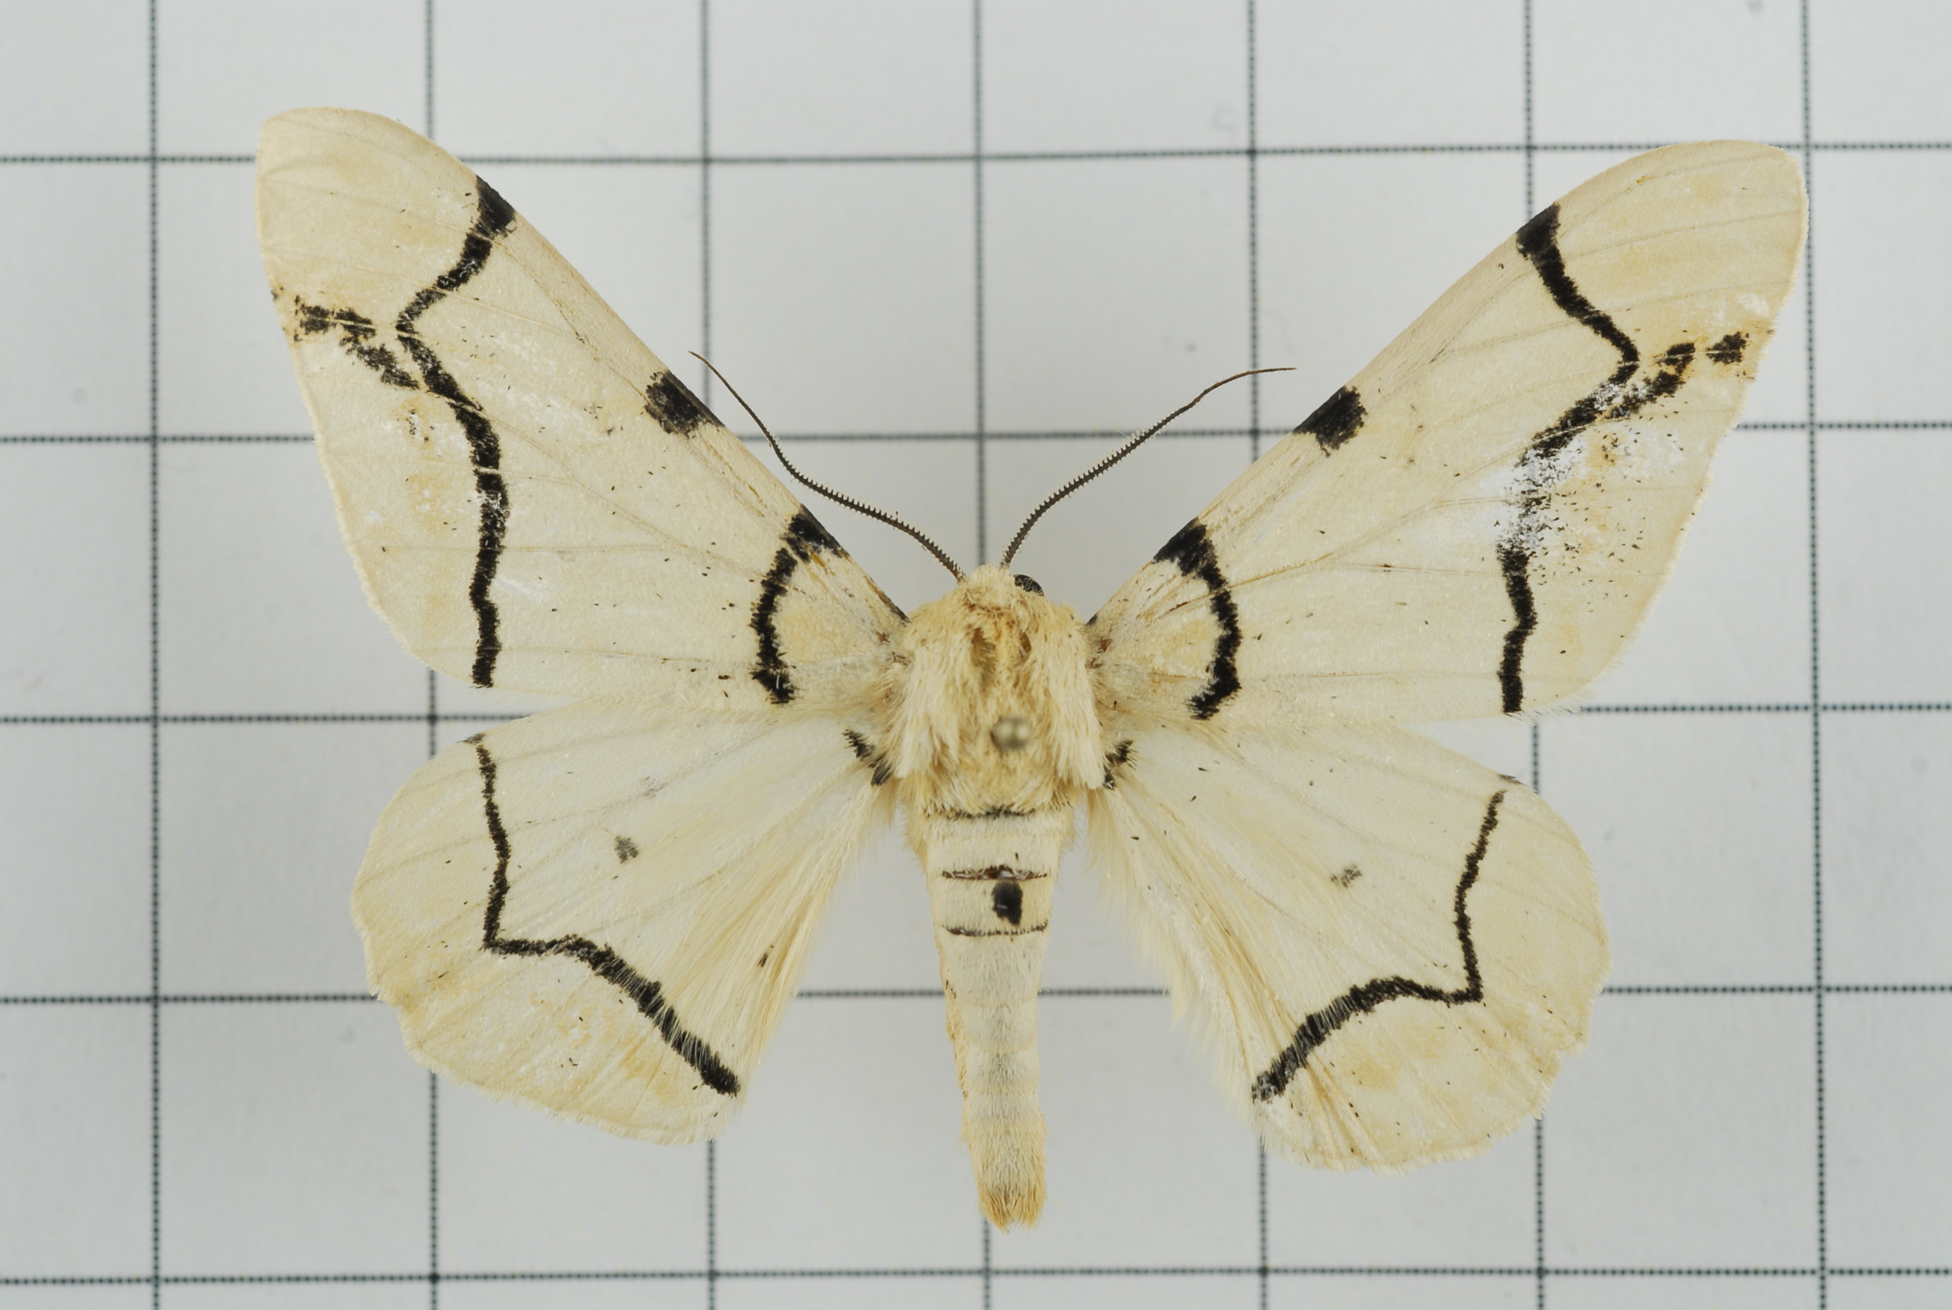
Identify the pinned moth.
Biston perclara
